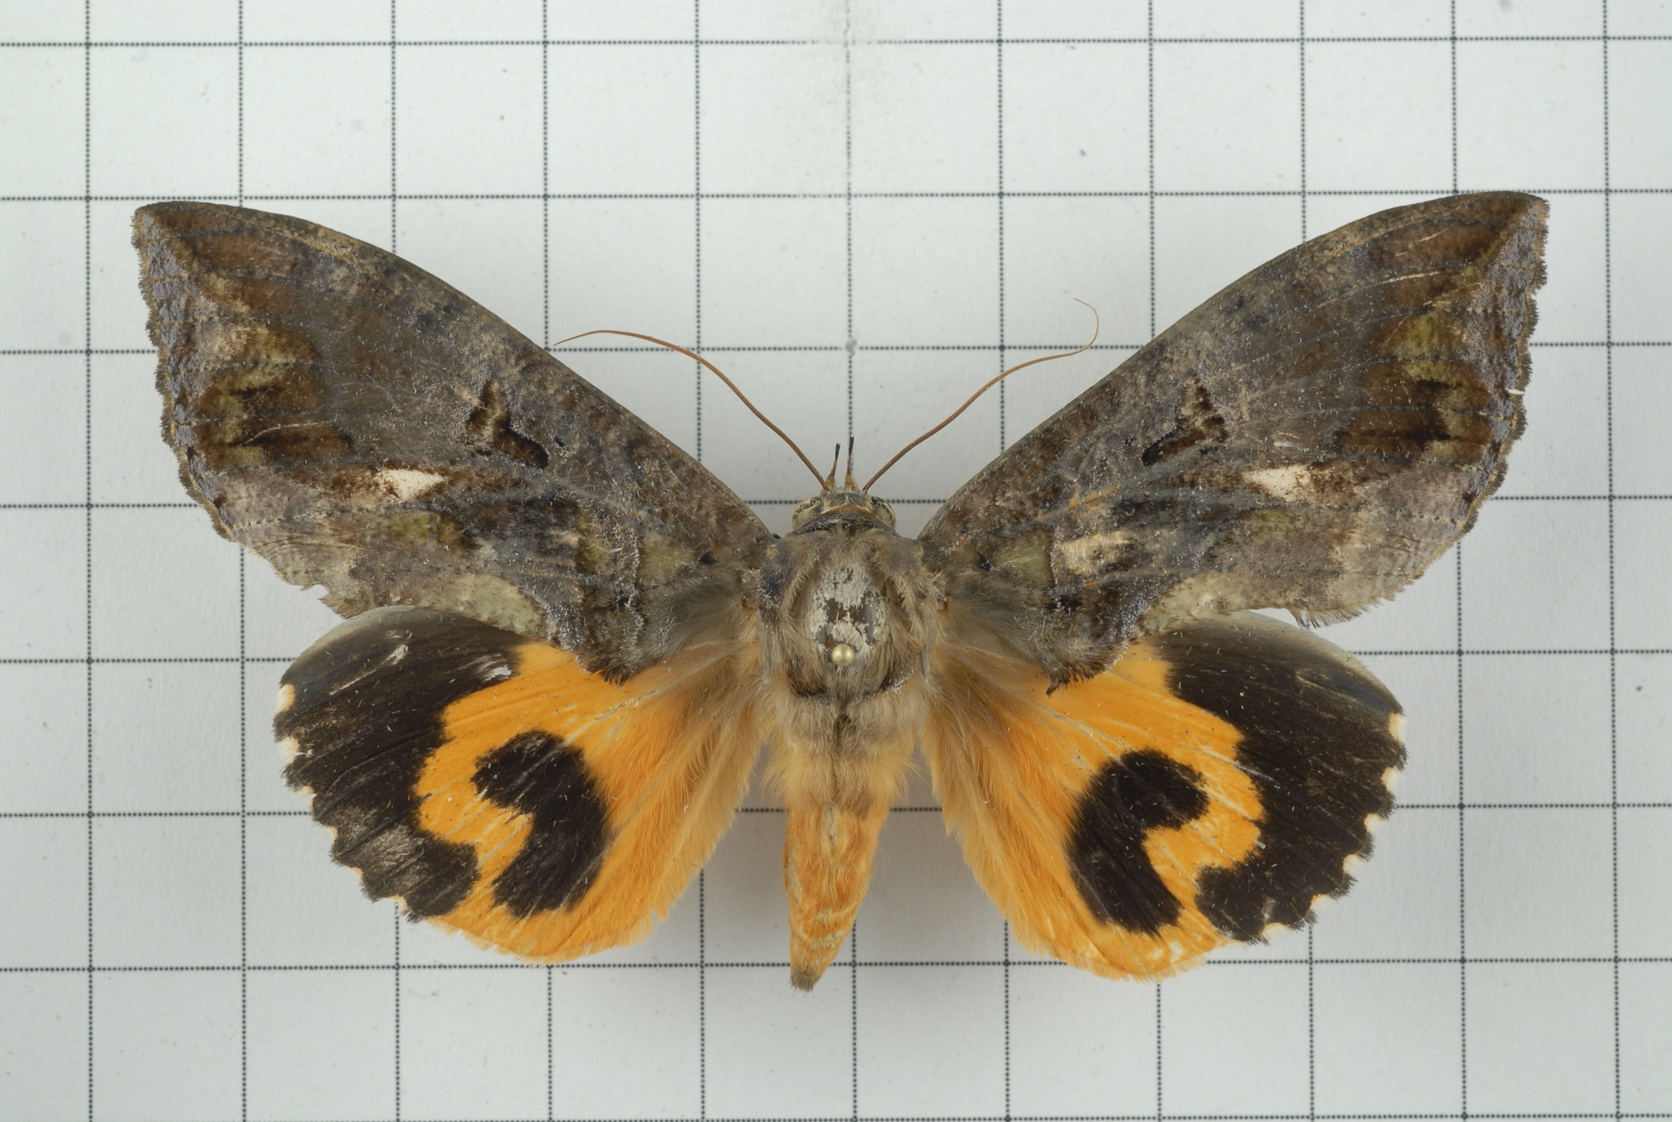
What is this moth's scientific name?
Eudocima phalonia
